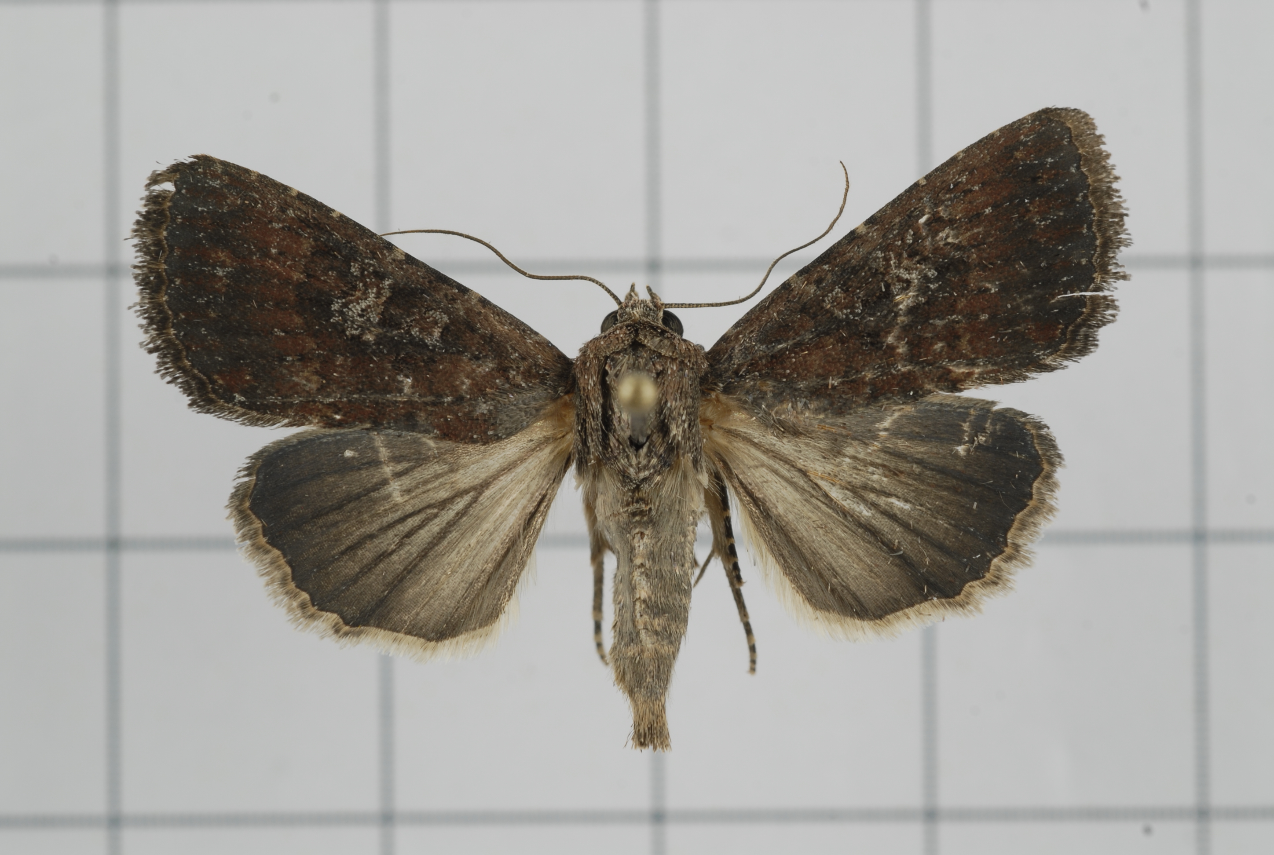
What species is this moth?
Condica illecta
